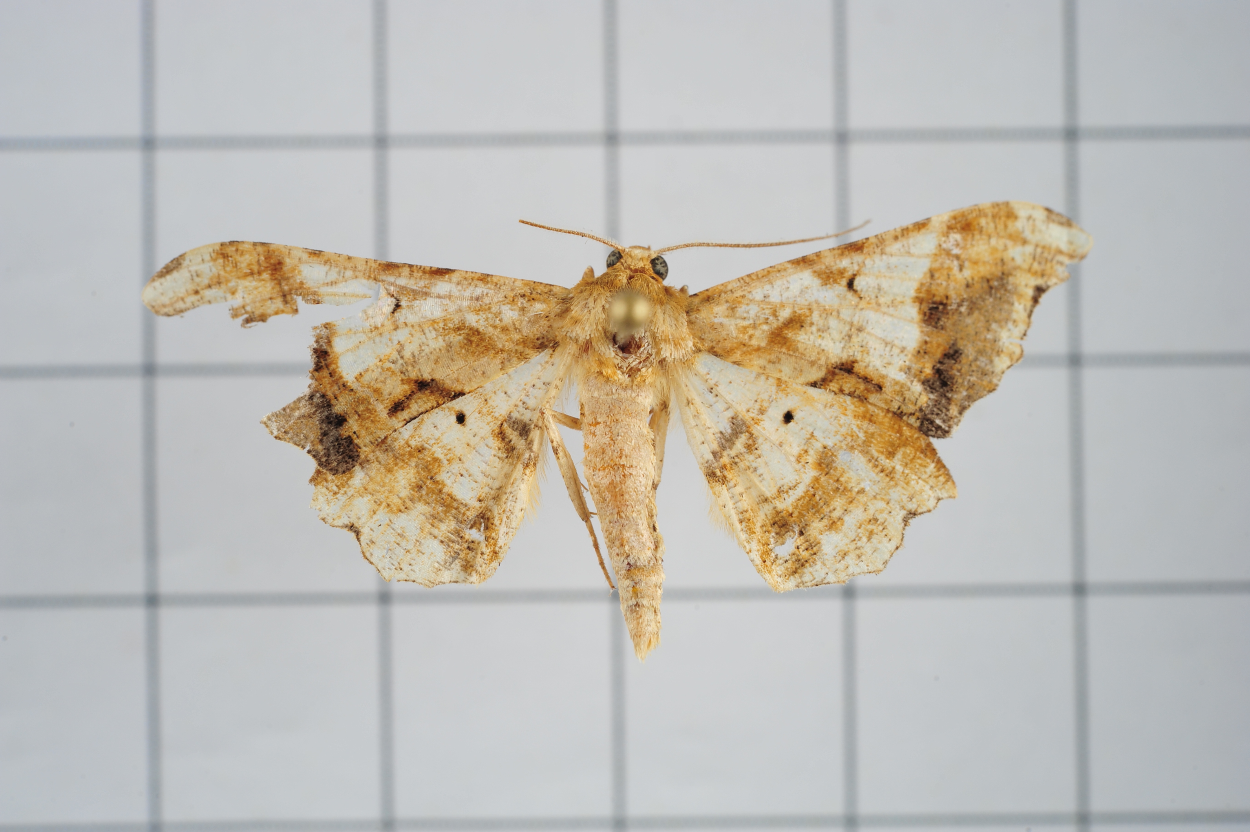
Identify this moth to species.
Krananda oliveomarginata
